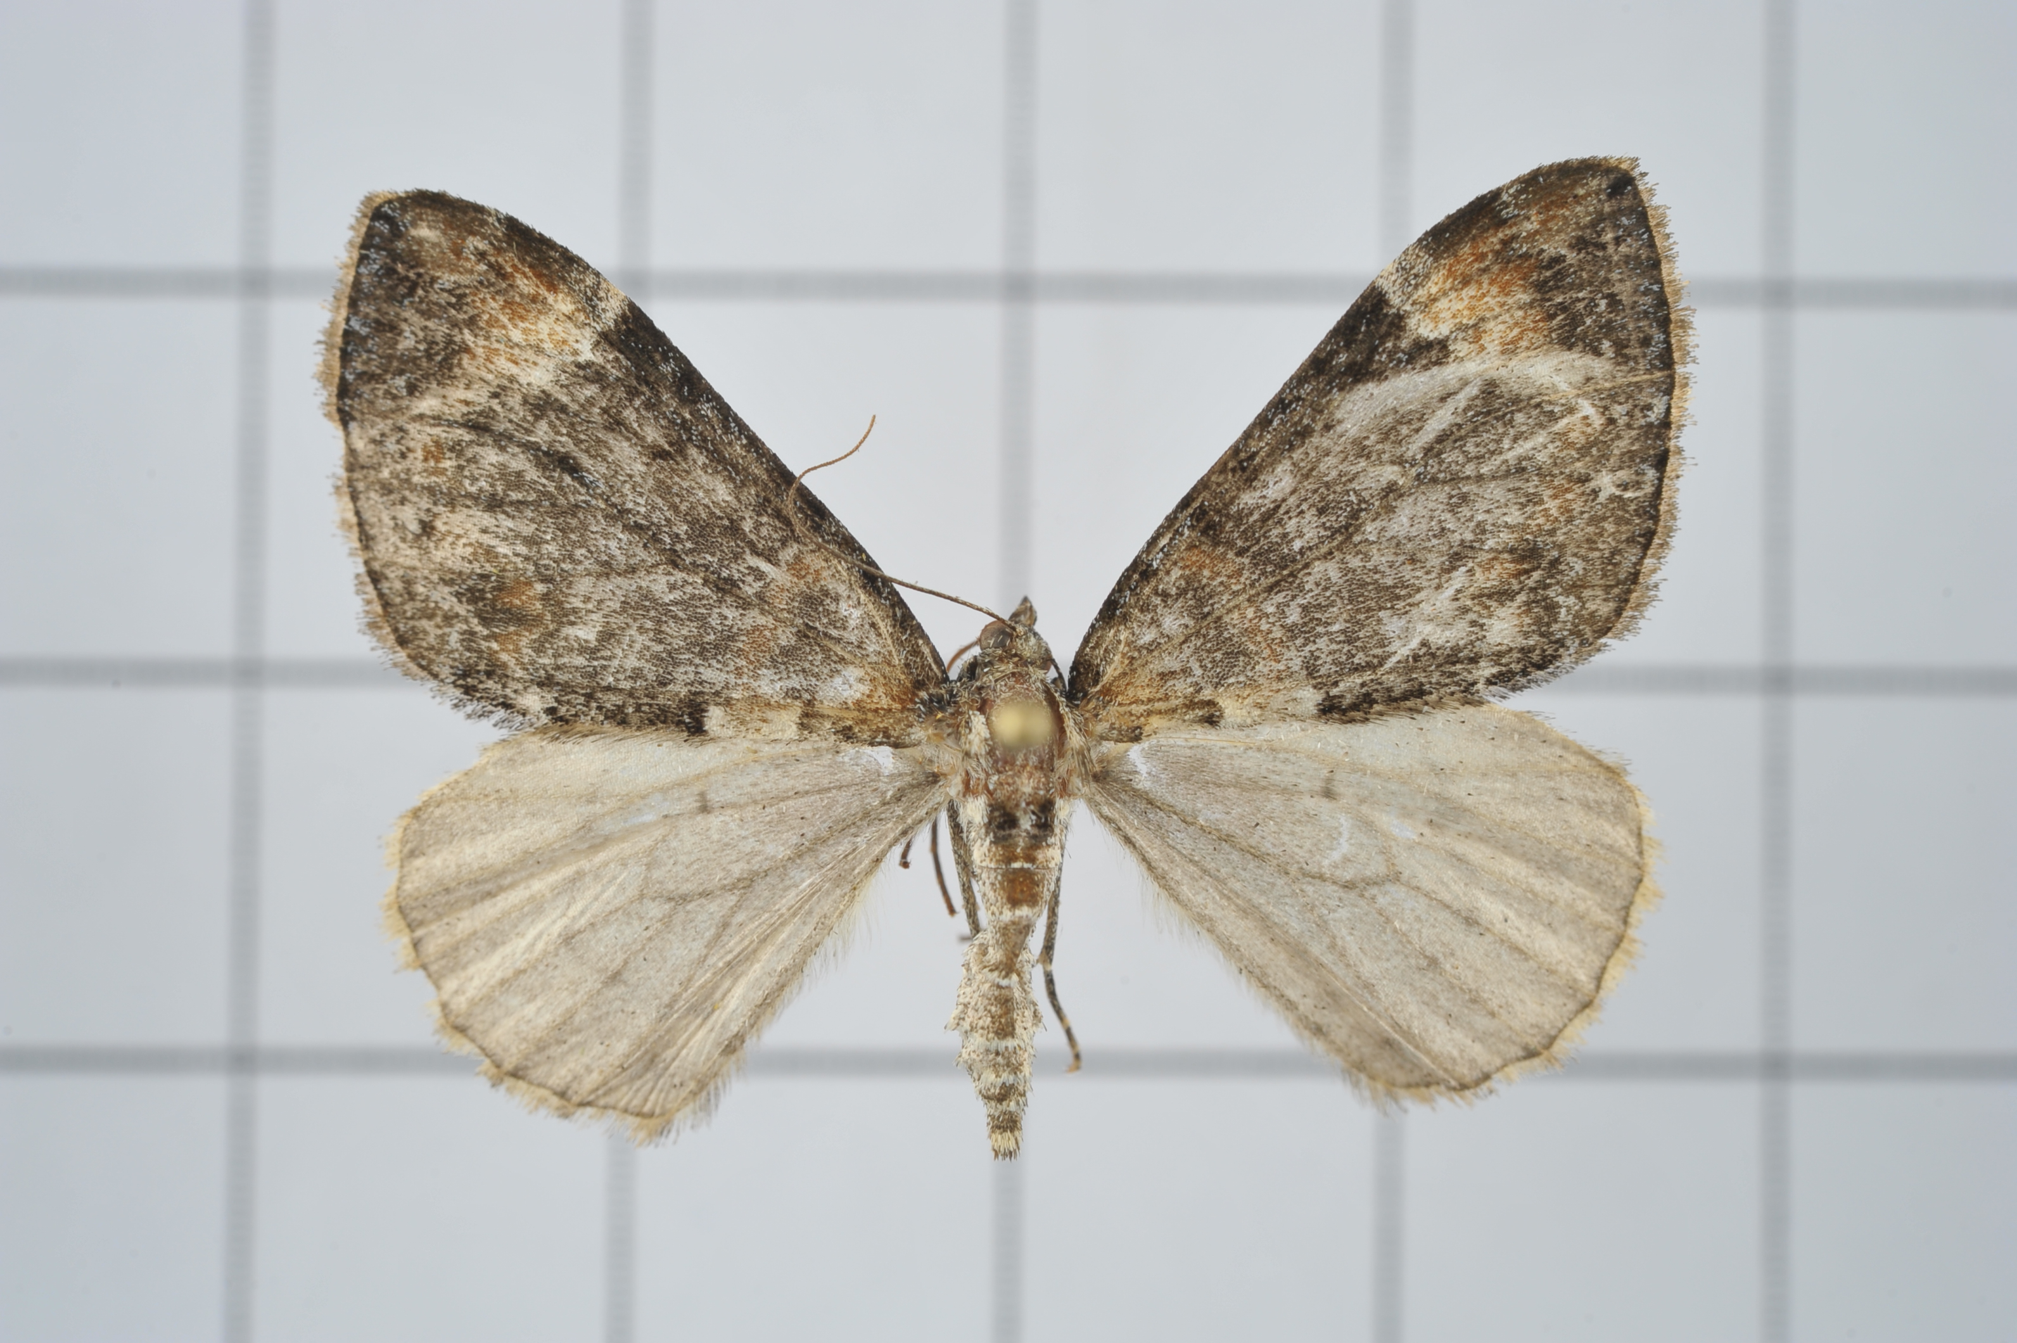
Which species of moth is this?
Dysstroma fumata
